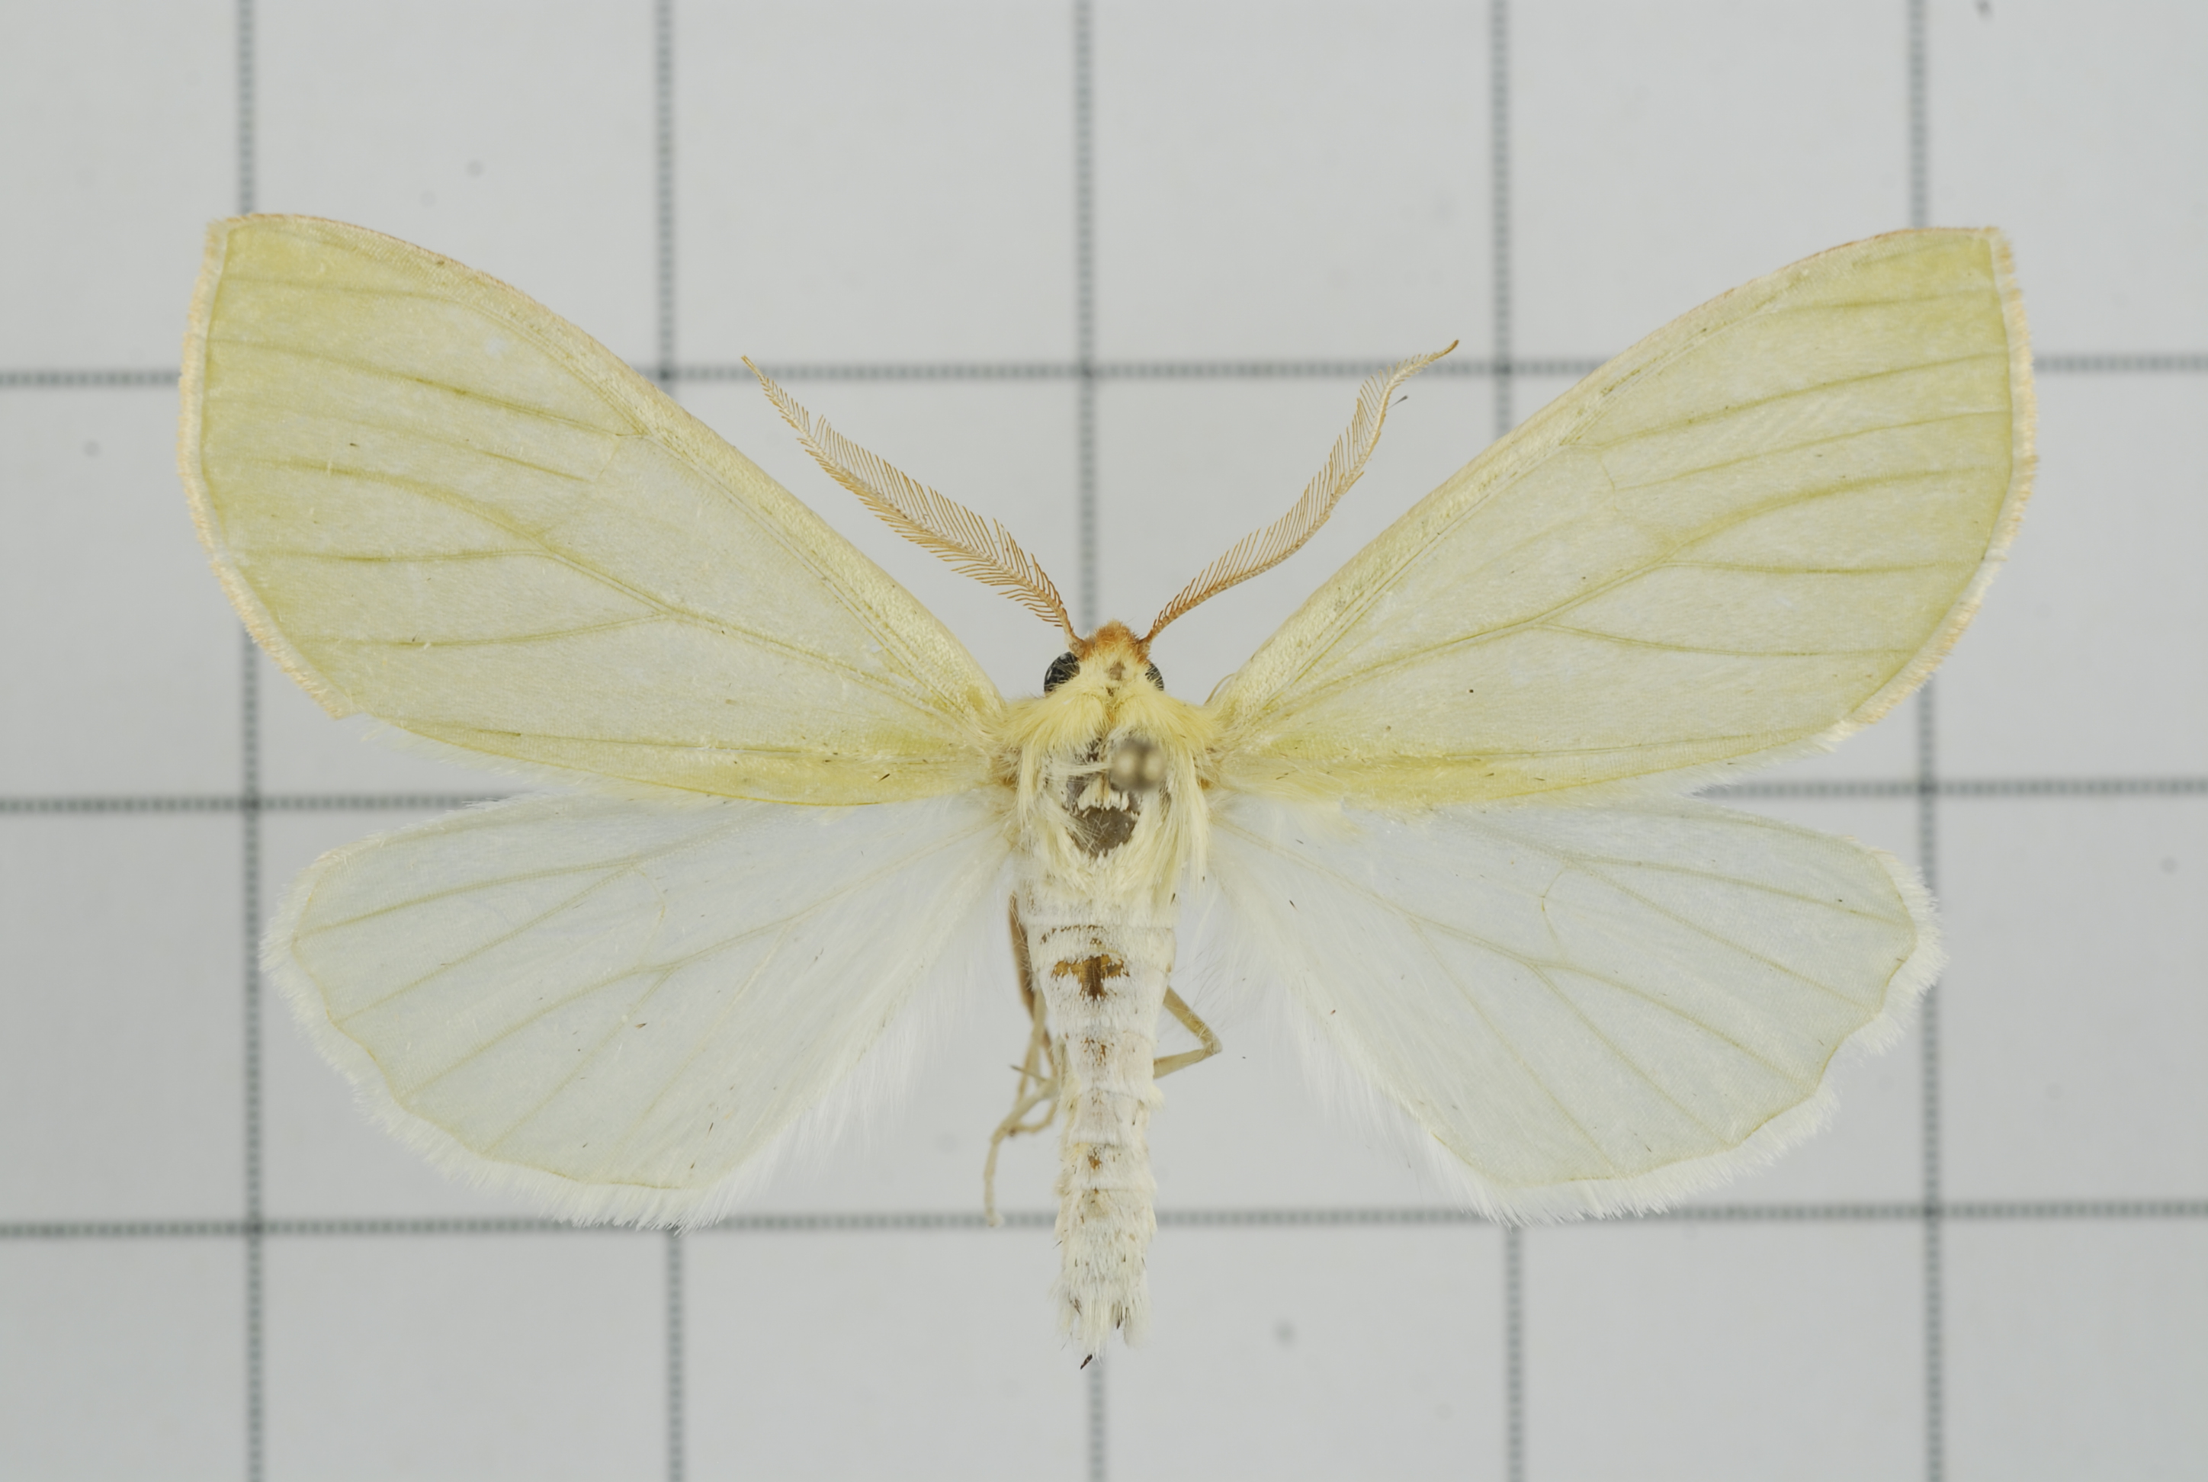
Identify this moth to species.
Doratoptera lutea
